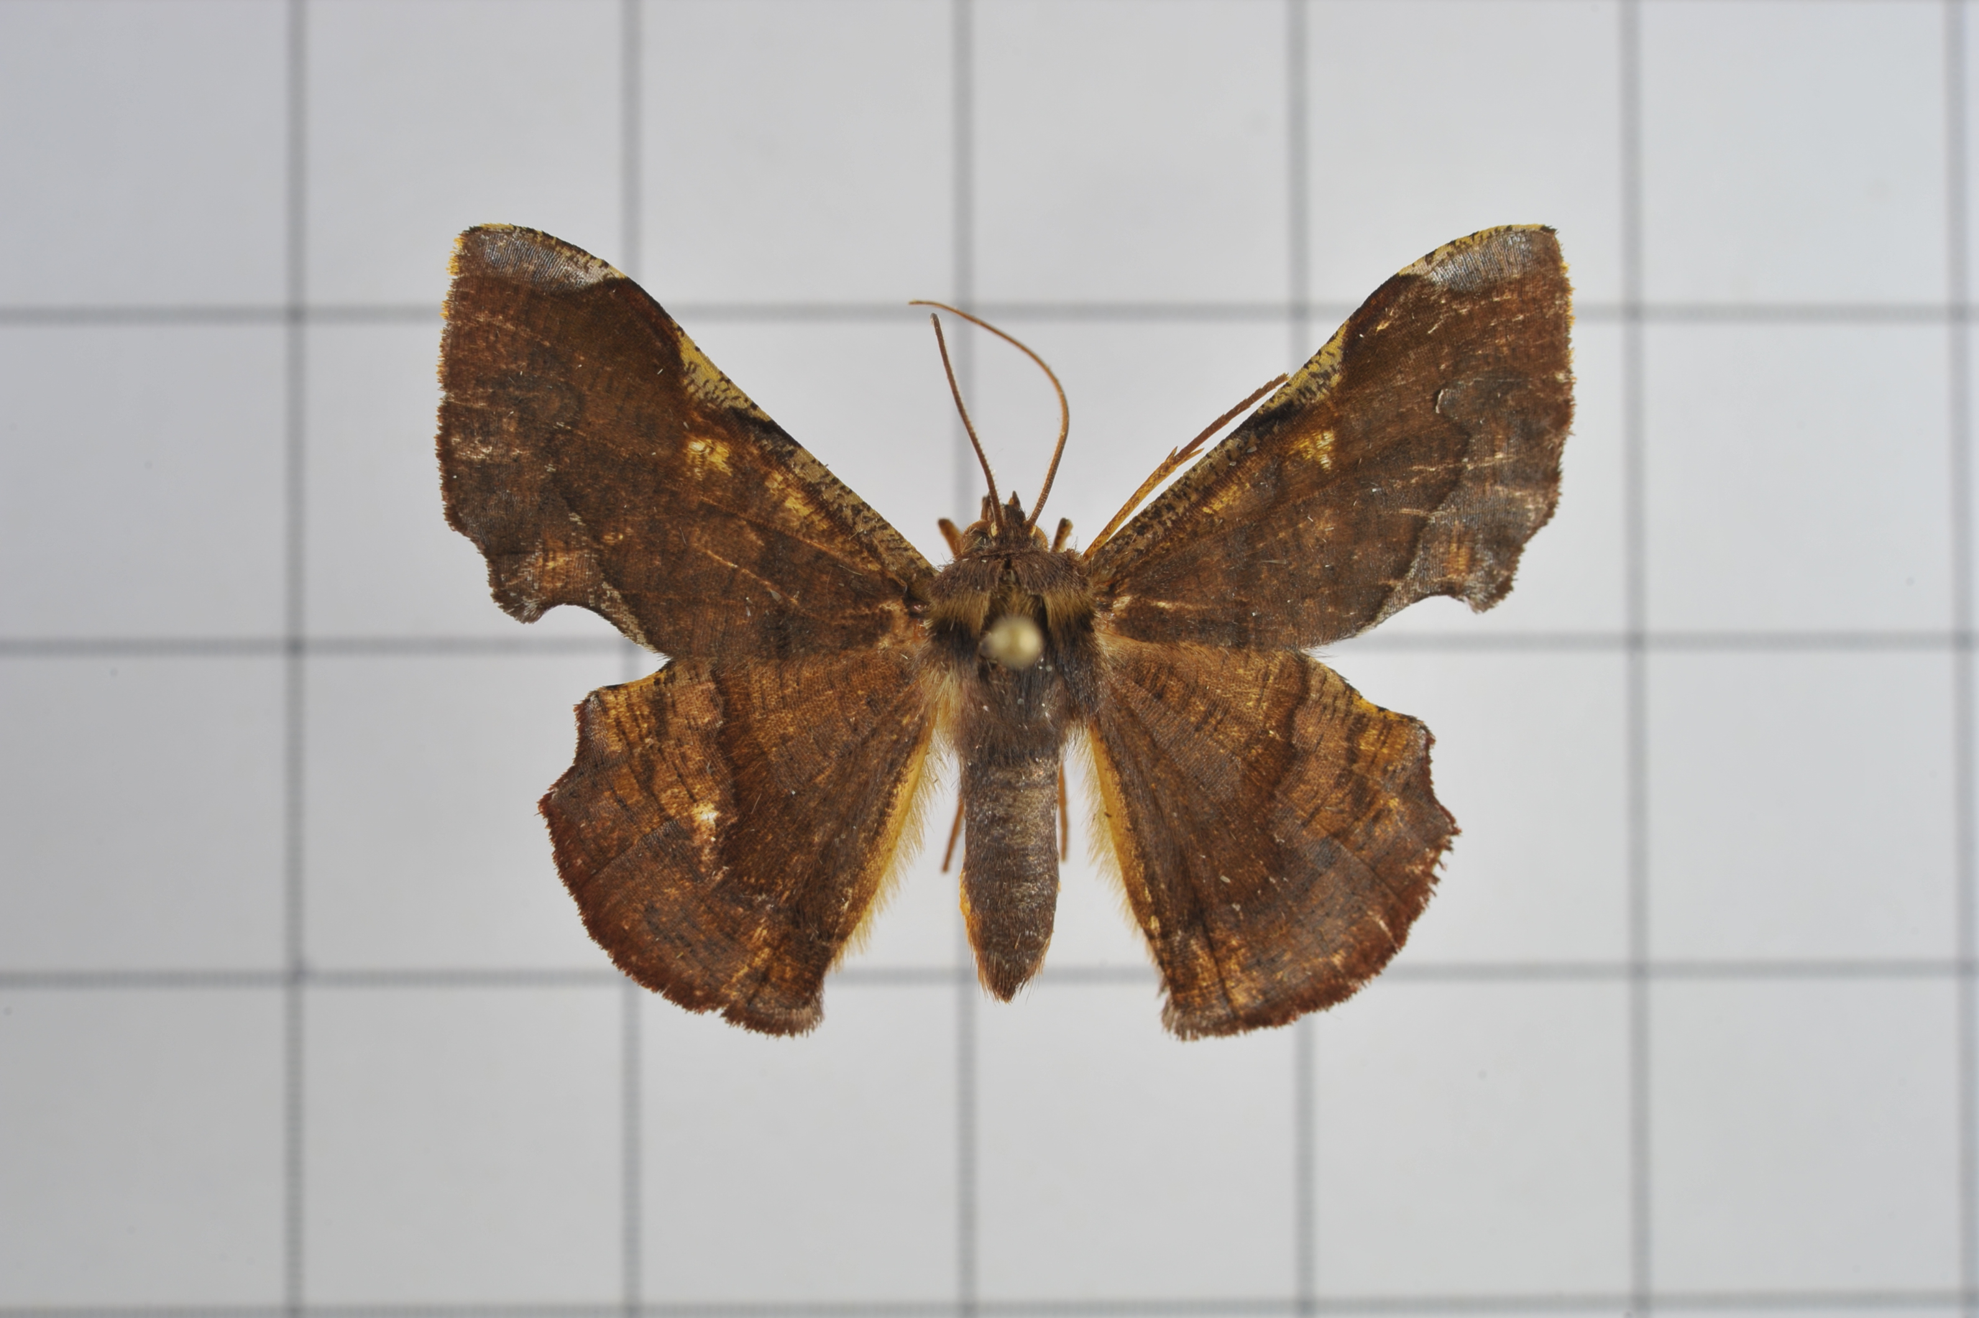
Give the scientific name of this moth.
Fascellina chromataria
